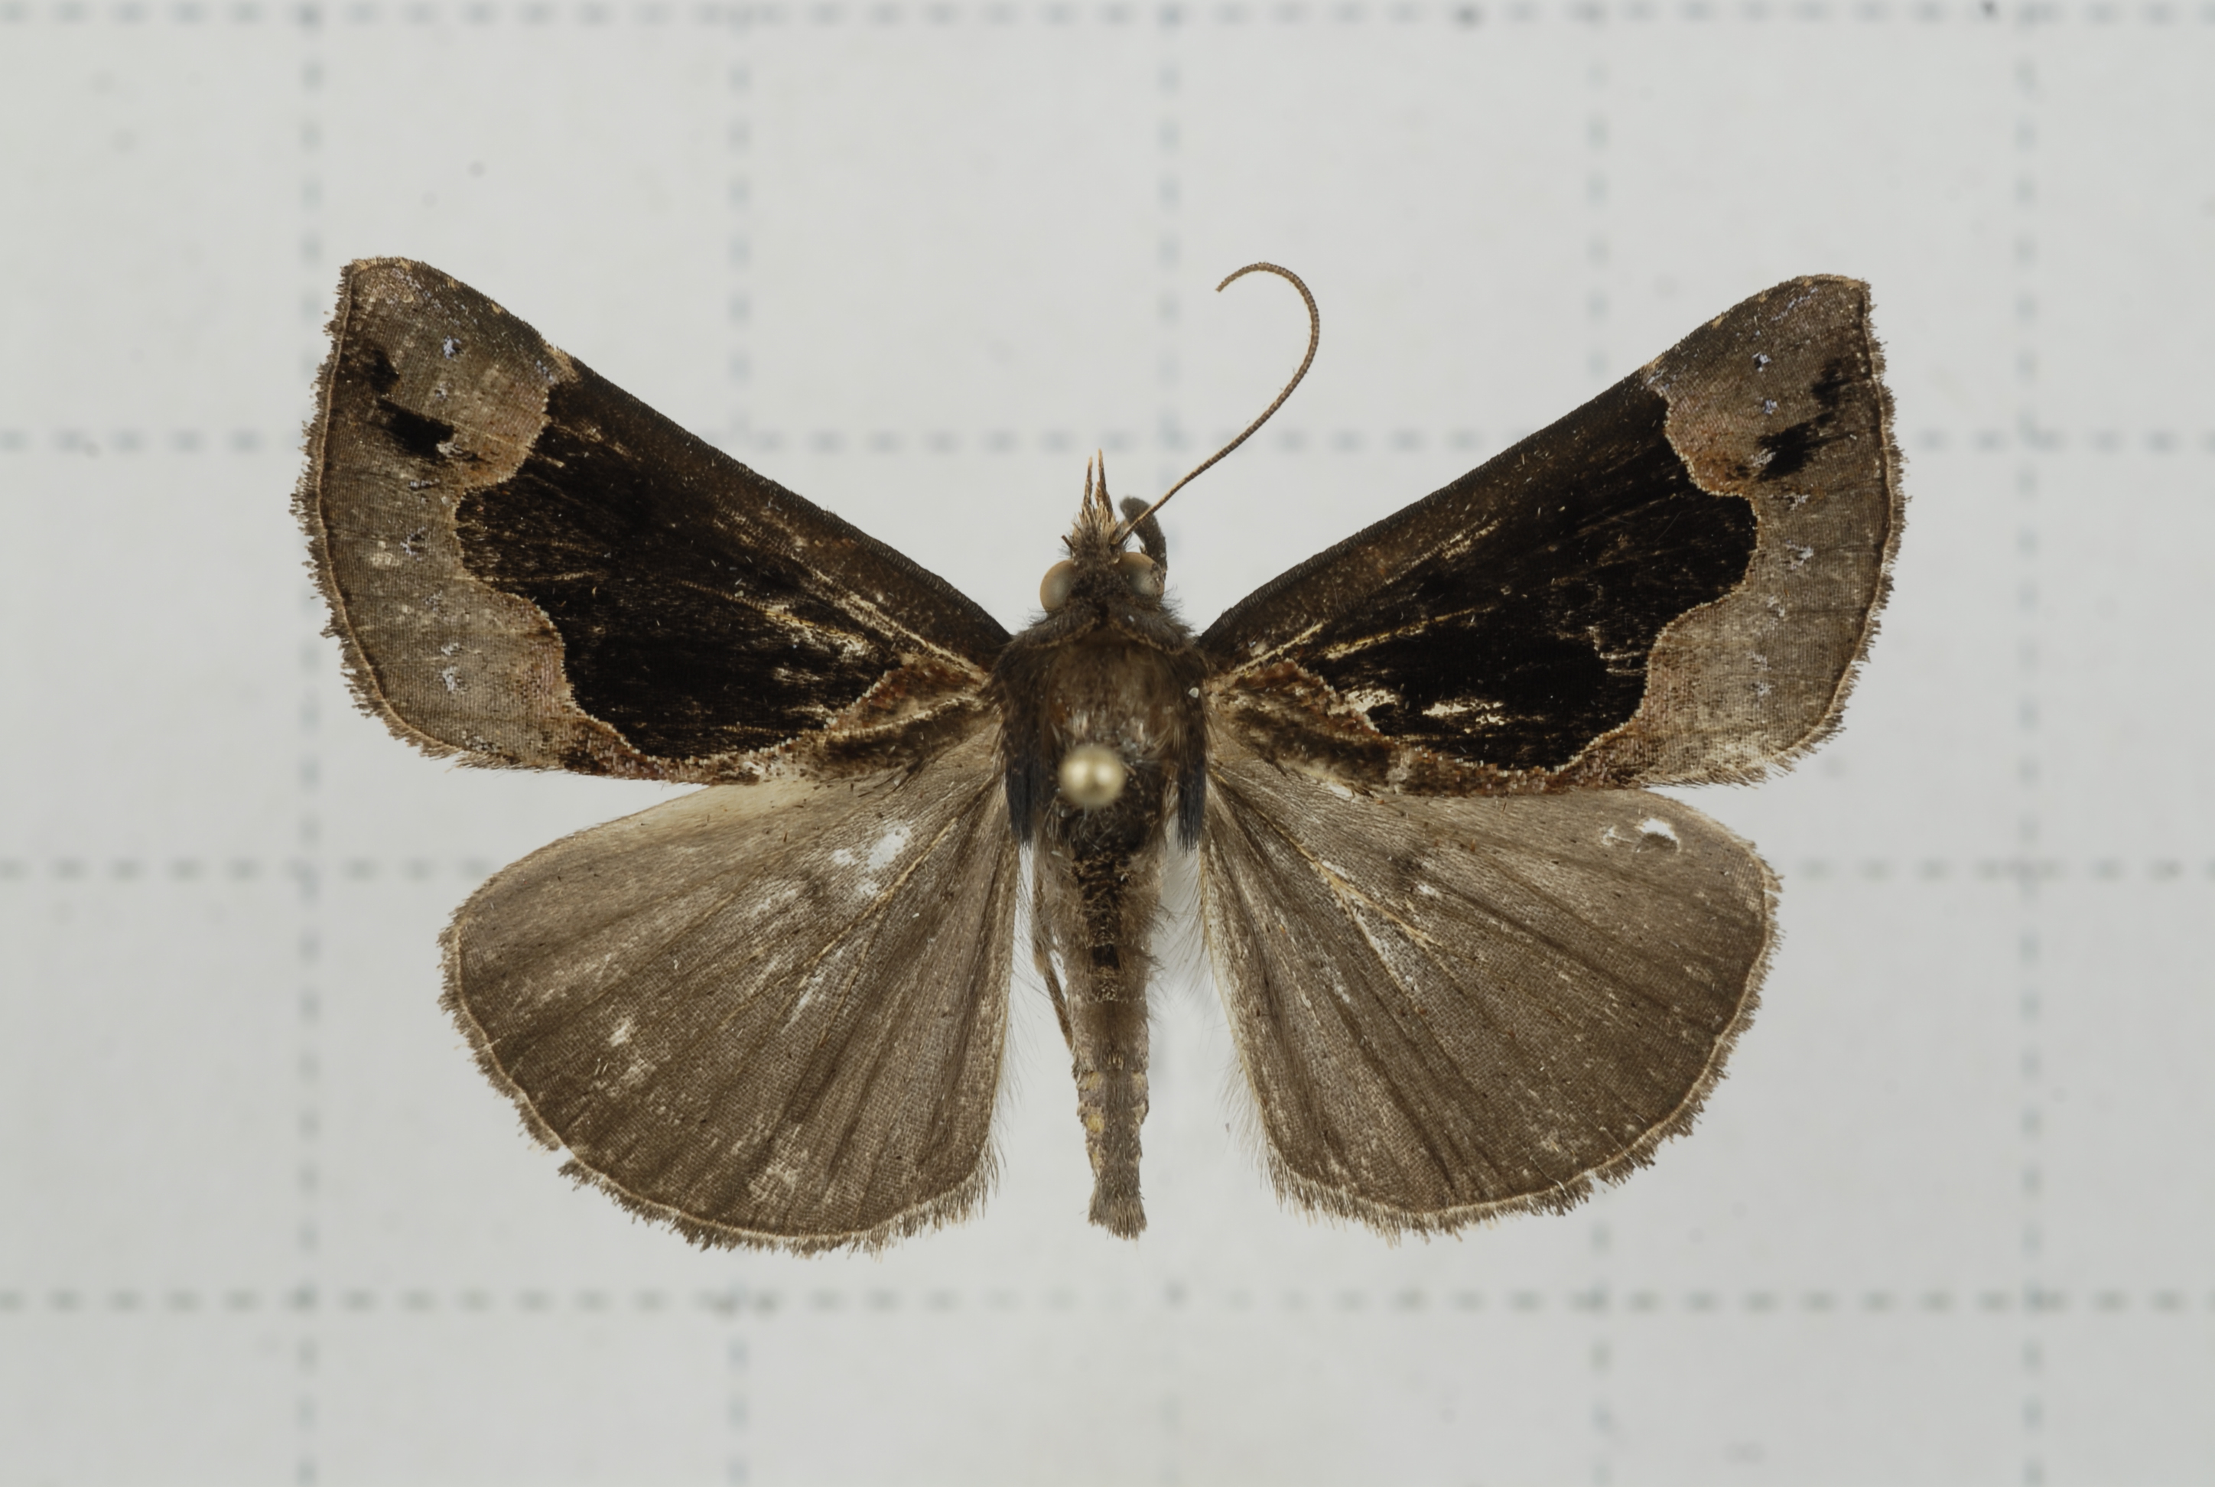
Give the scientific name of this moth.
Hypena vestita
